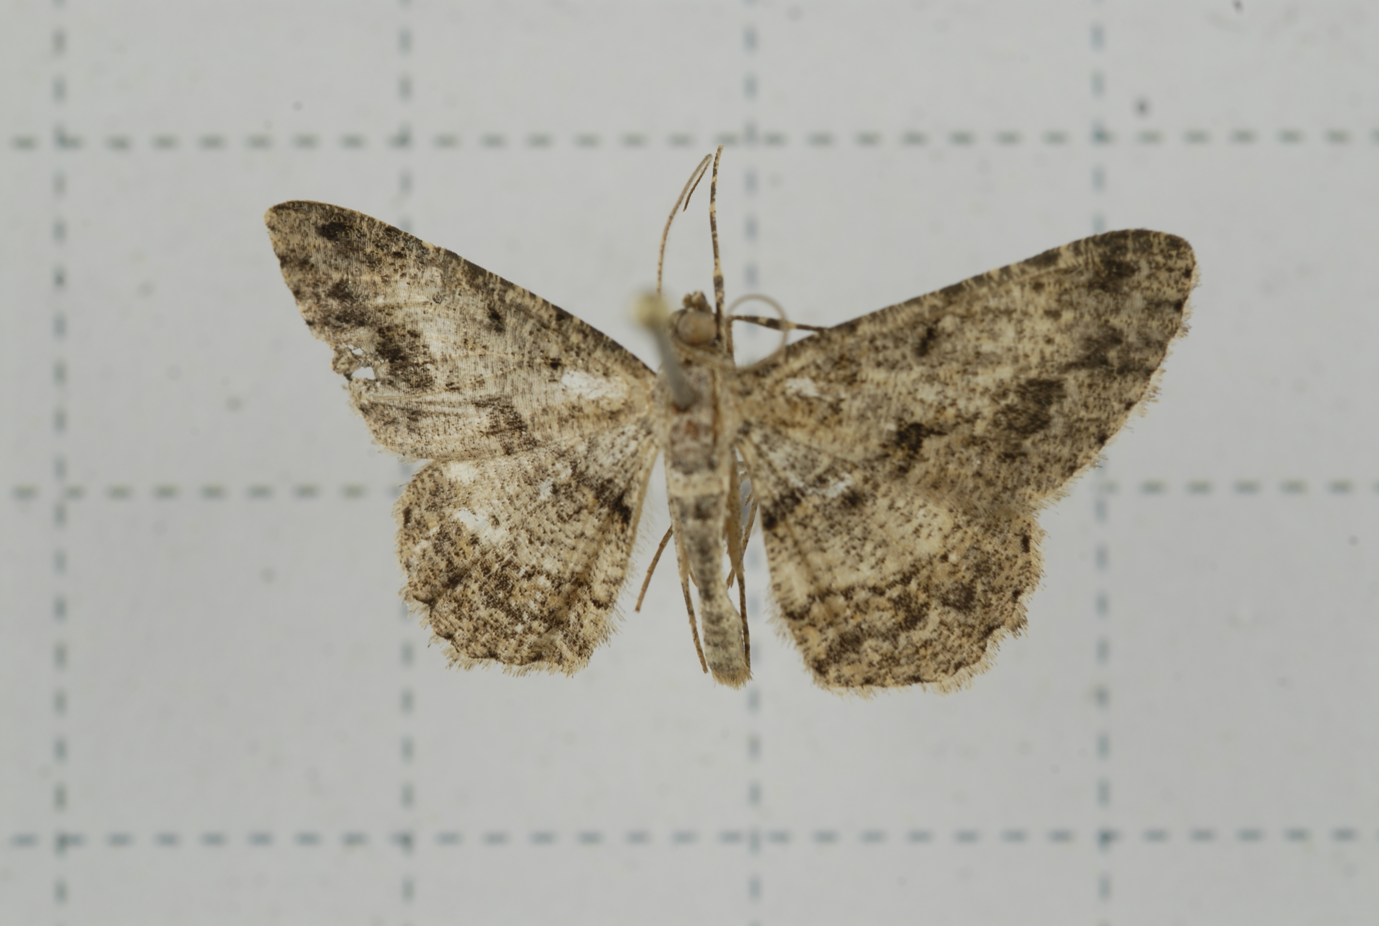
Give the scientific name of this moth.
Psilalcis breta rantaizana
